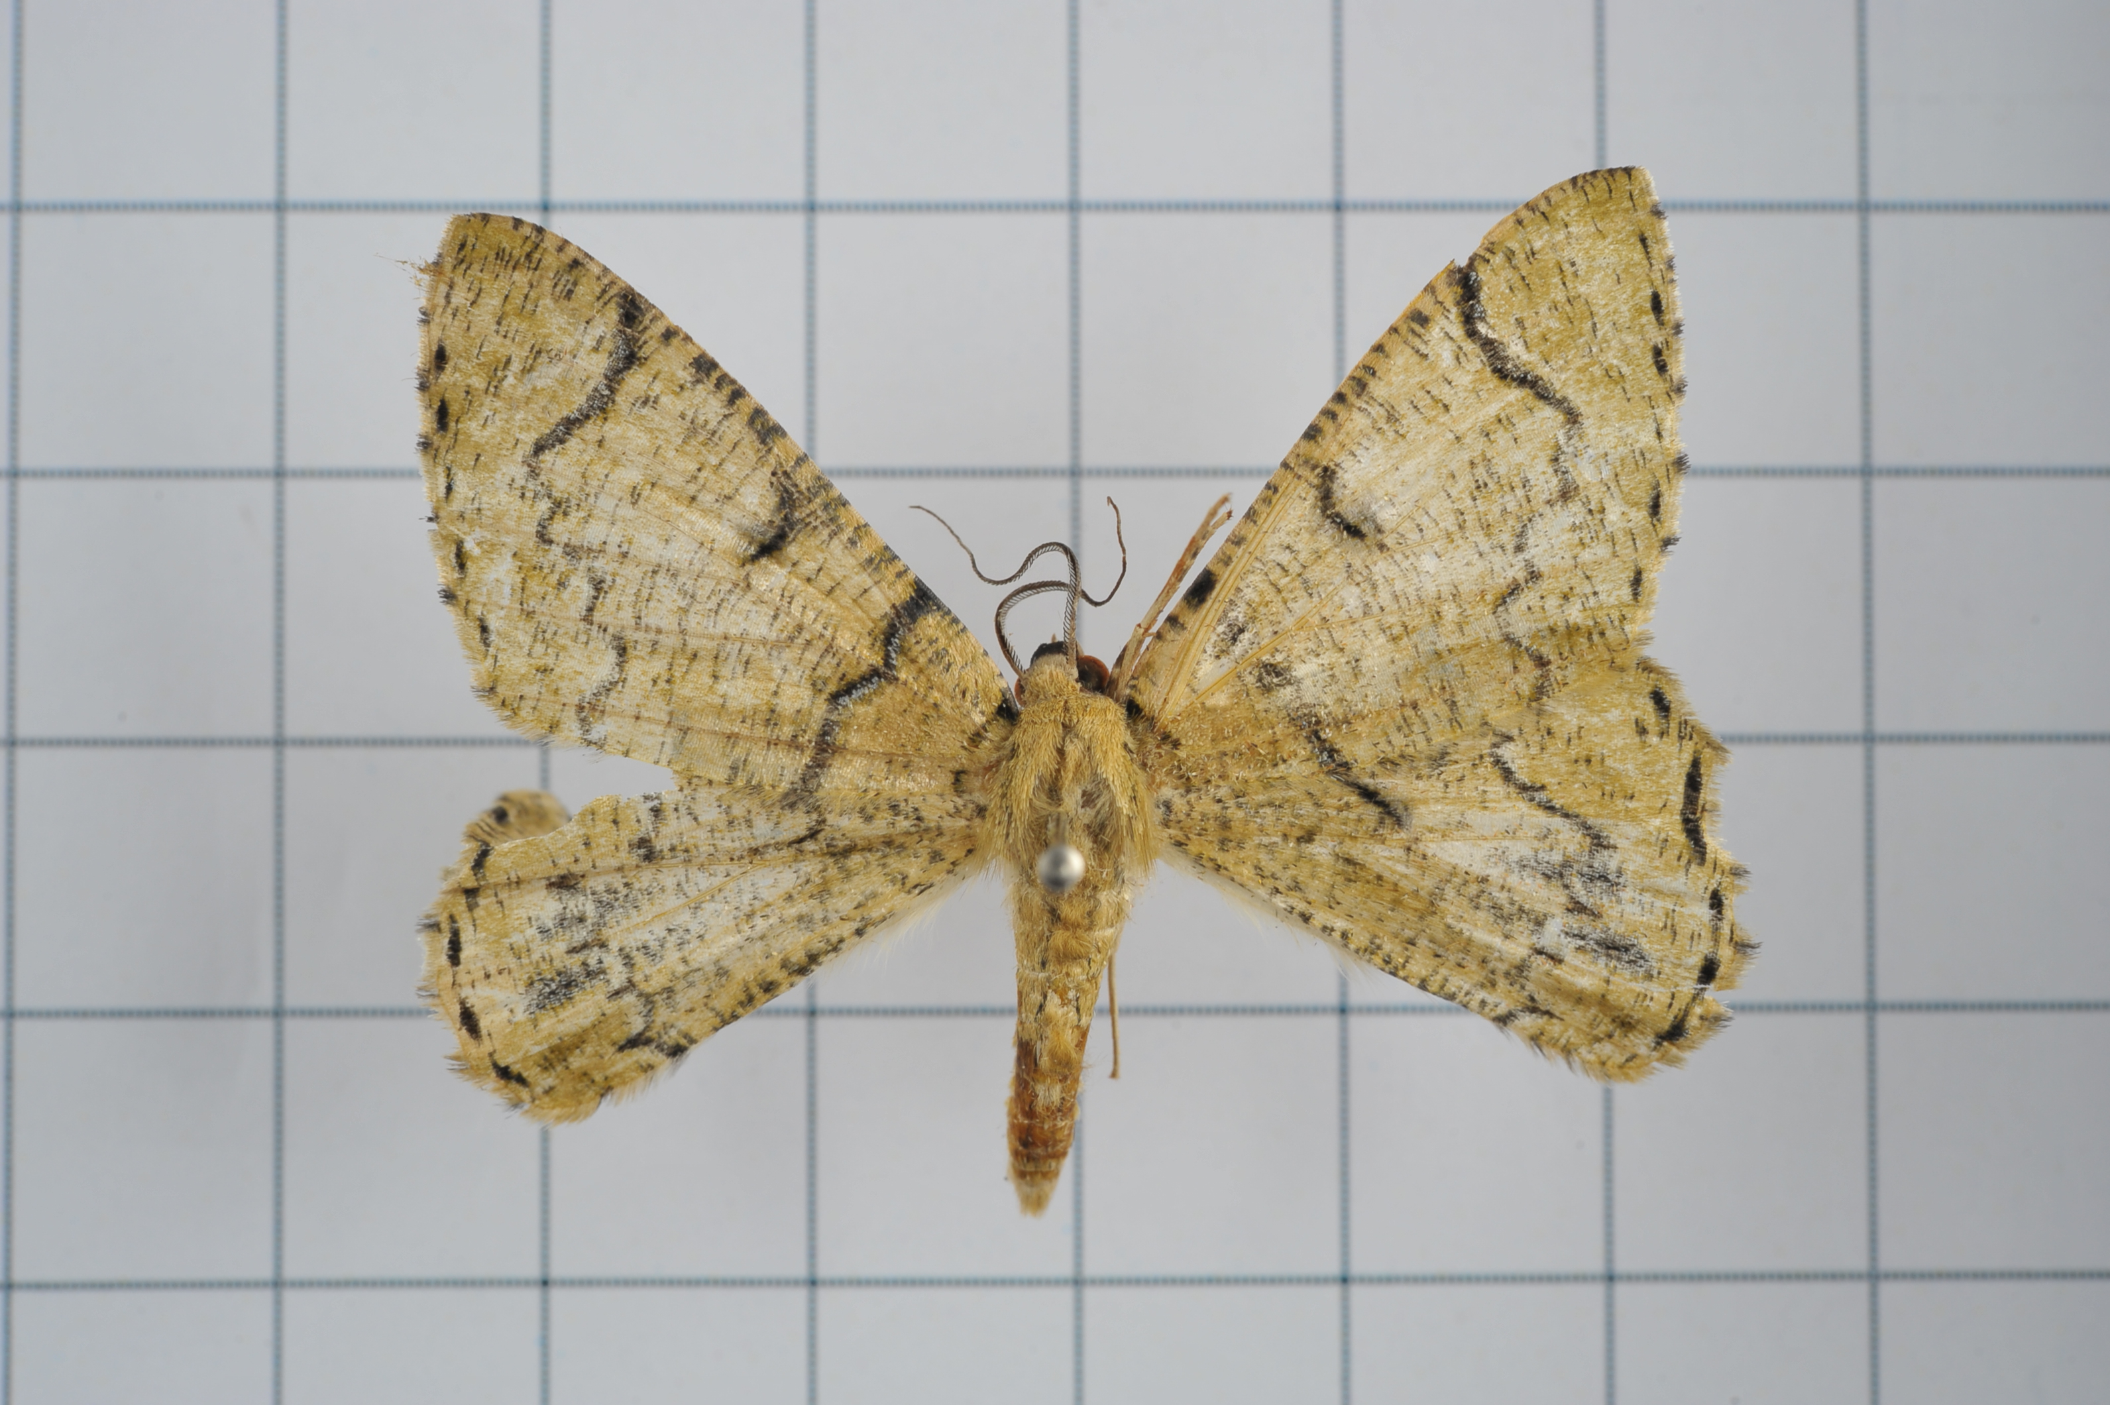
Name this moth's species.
Lophophelma iterans onerosus
